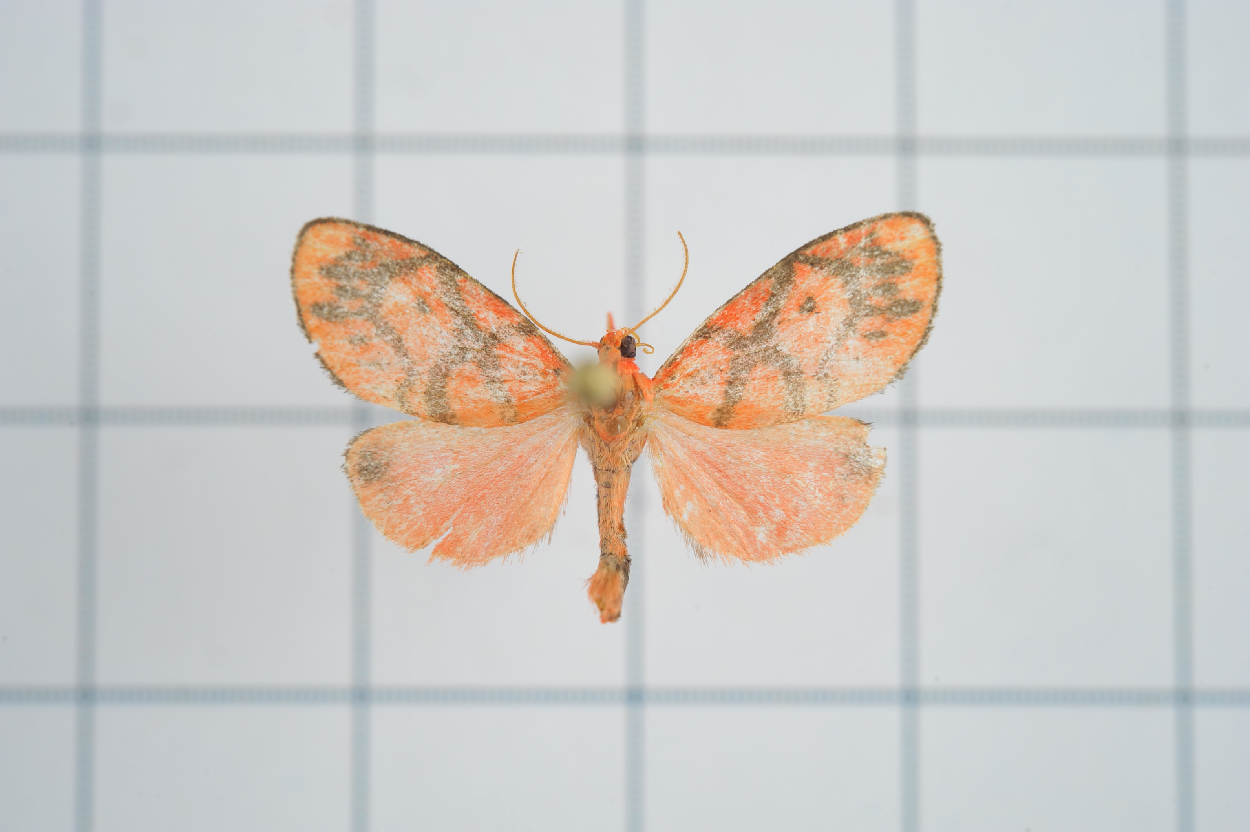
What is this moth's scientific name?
Conicornuta convexa
